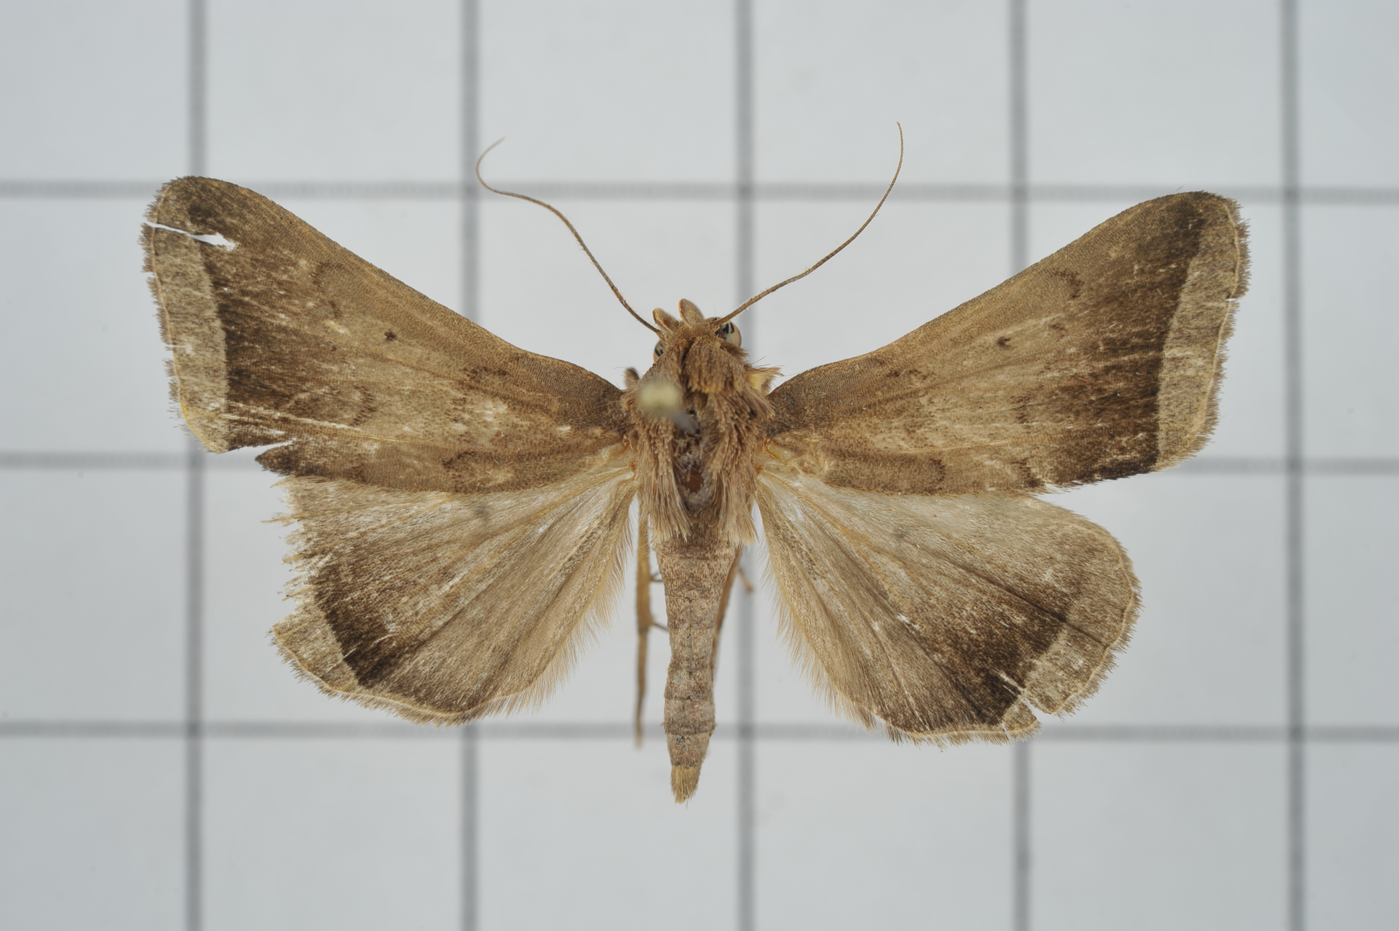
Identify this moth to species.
Simplicia bimarginata
